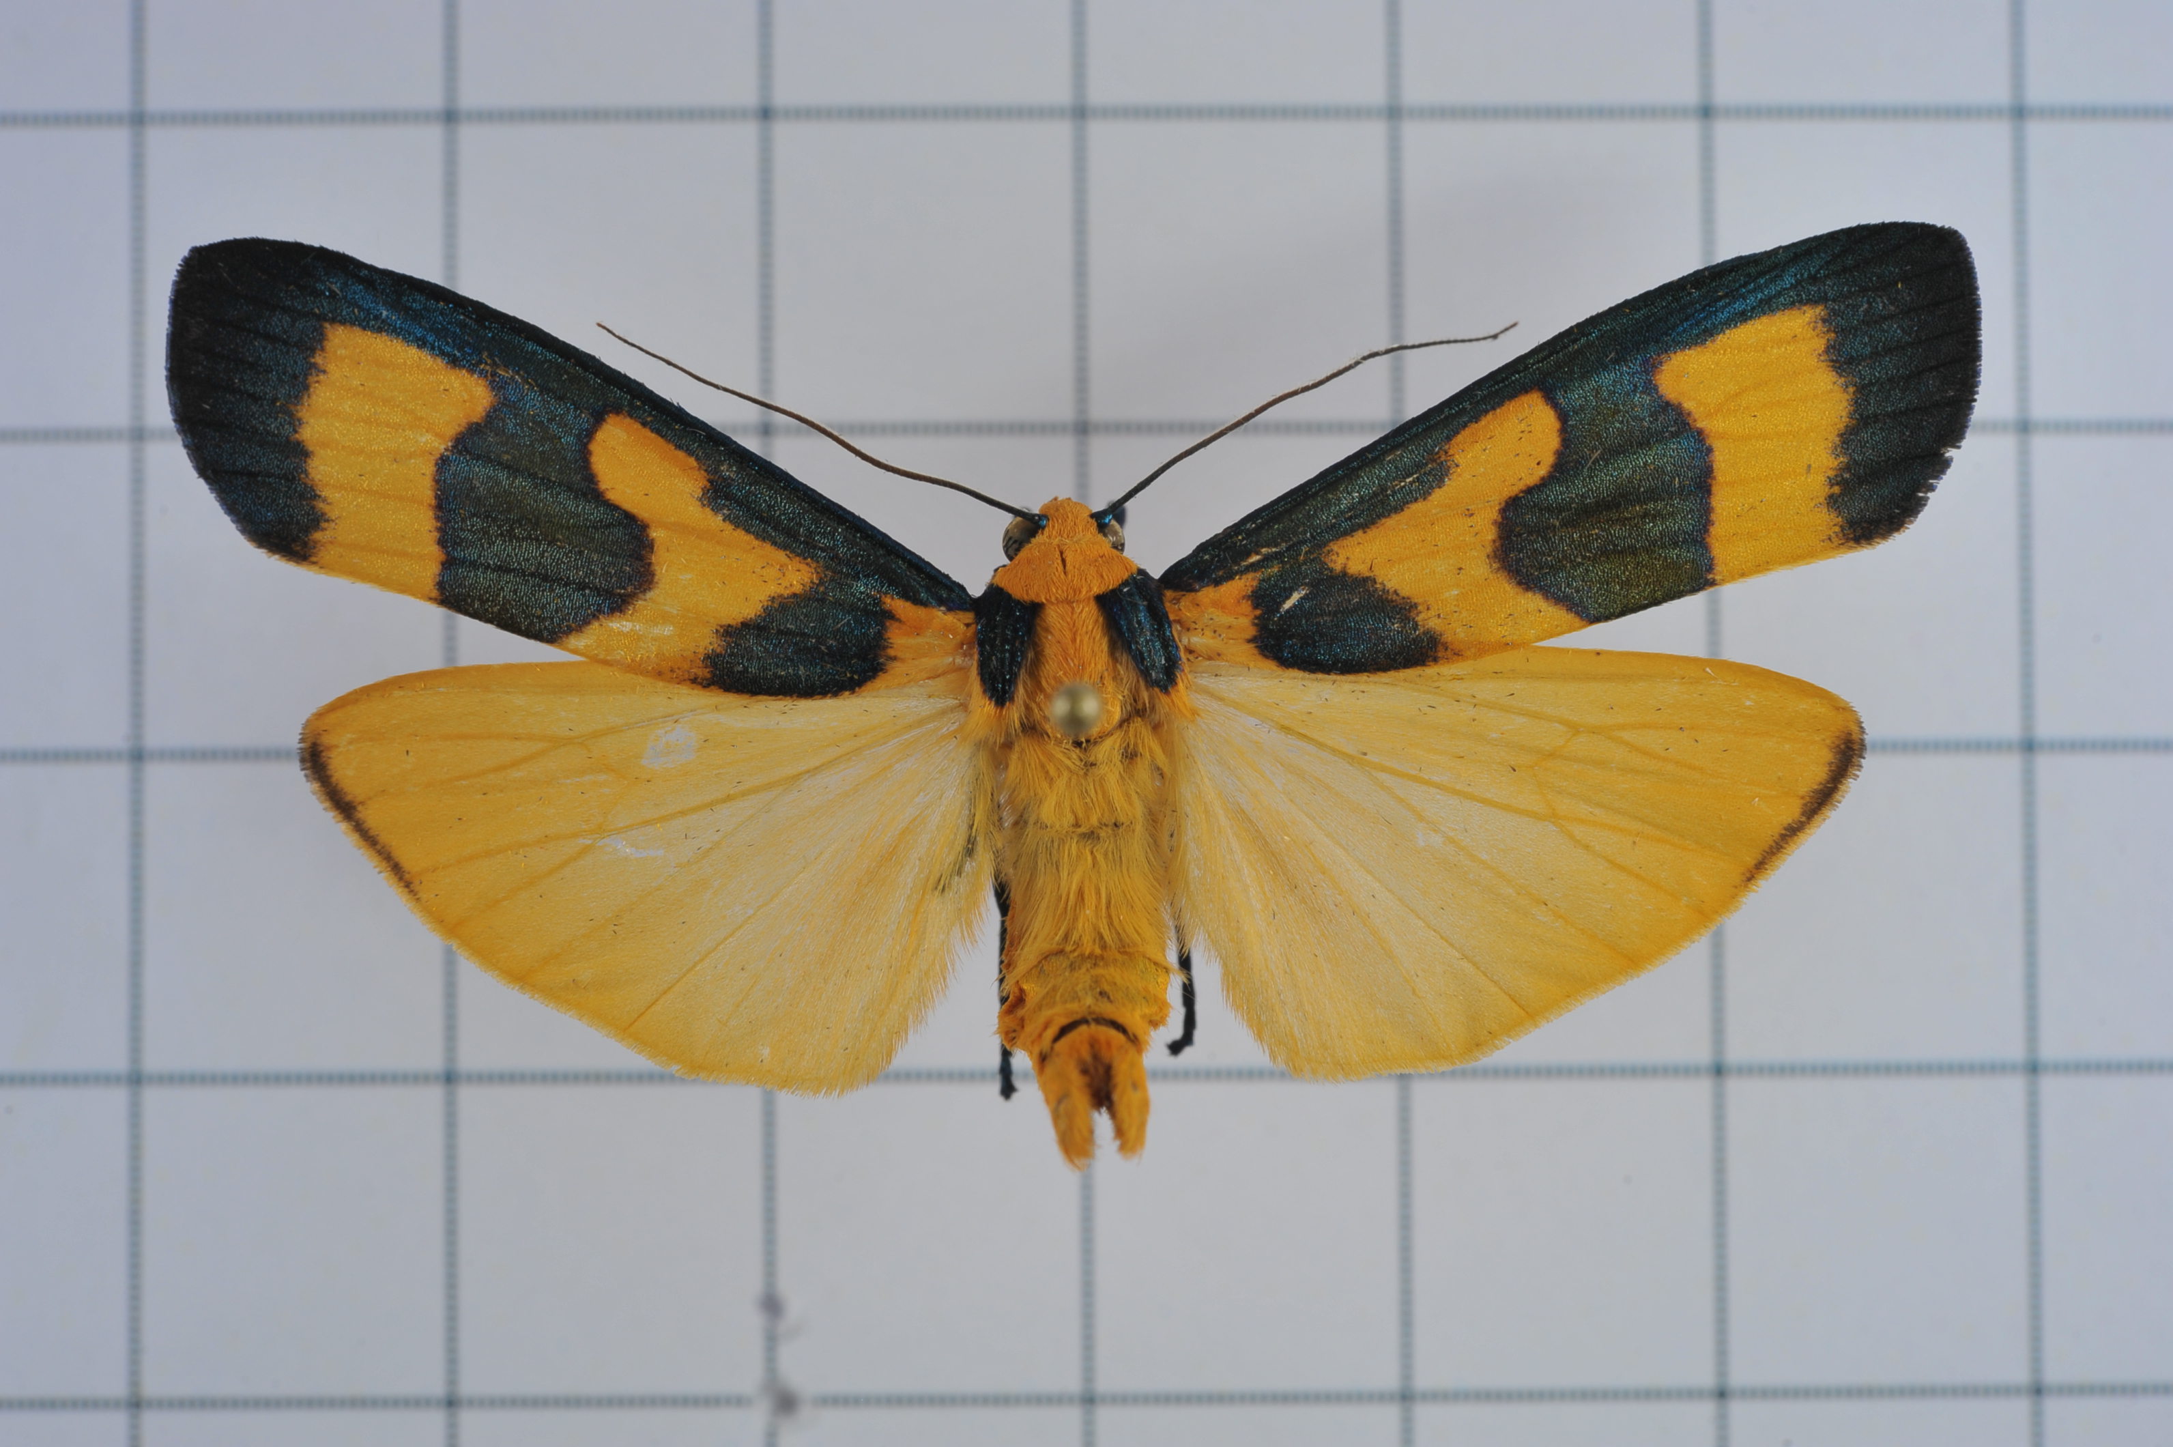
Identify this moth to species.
Chrysaeglia magnifica
